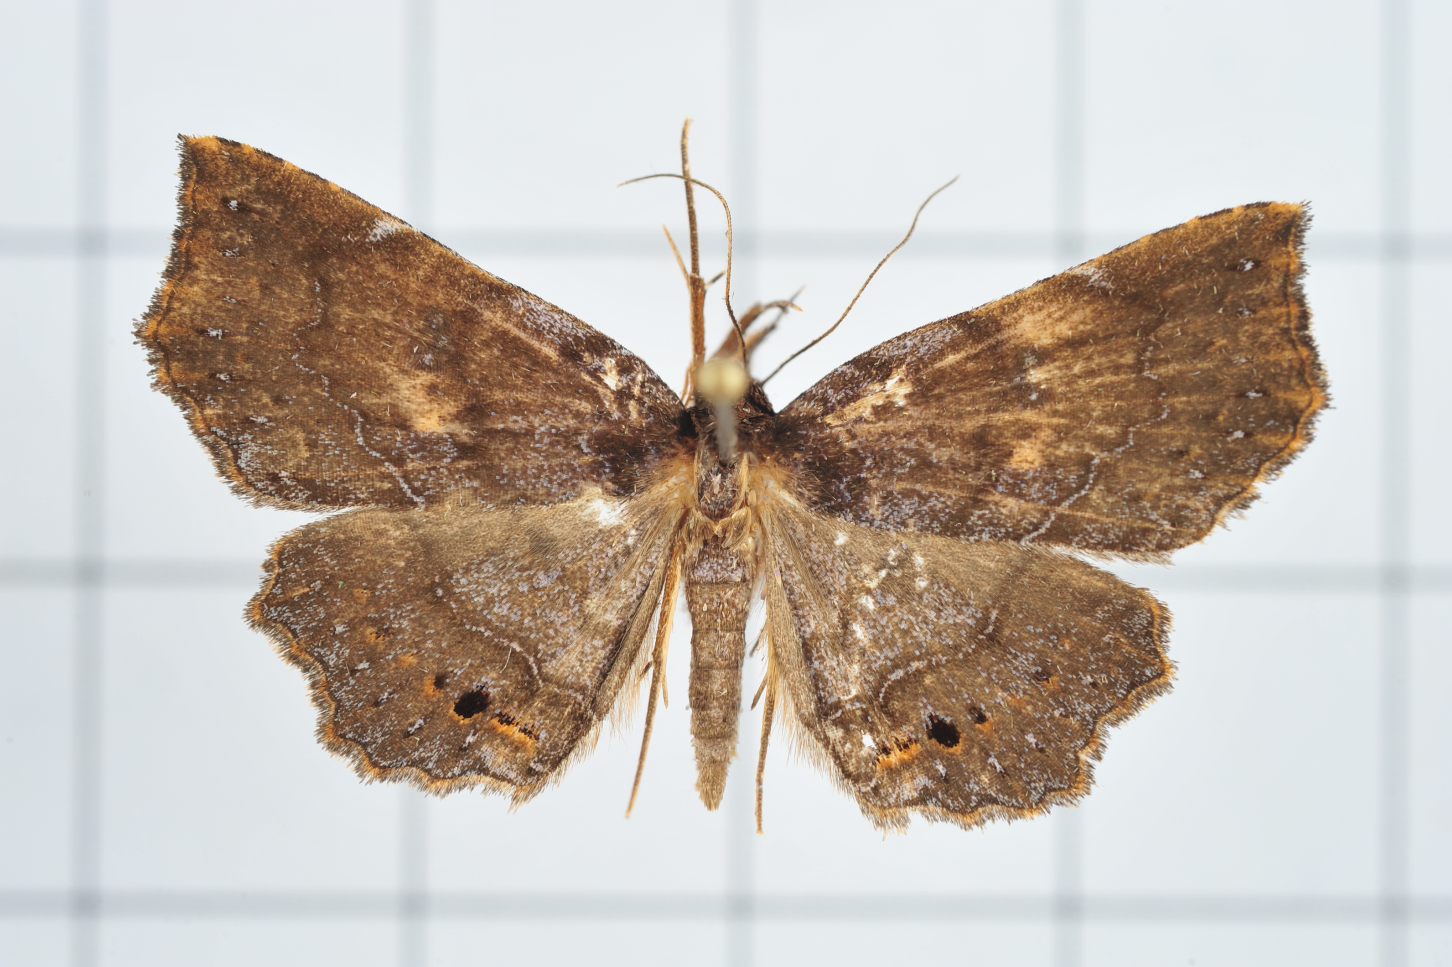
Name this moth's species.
Eutrogia morosa
